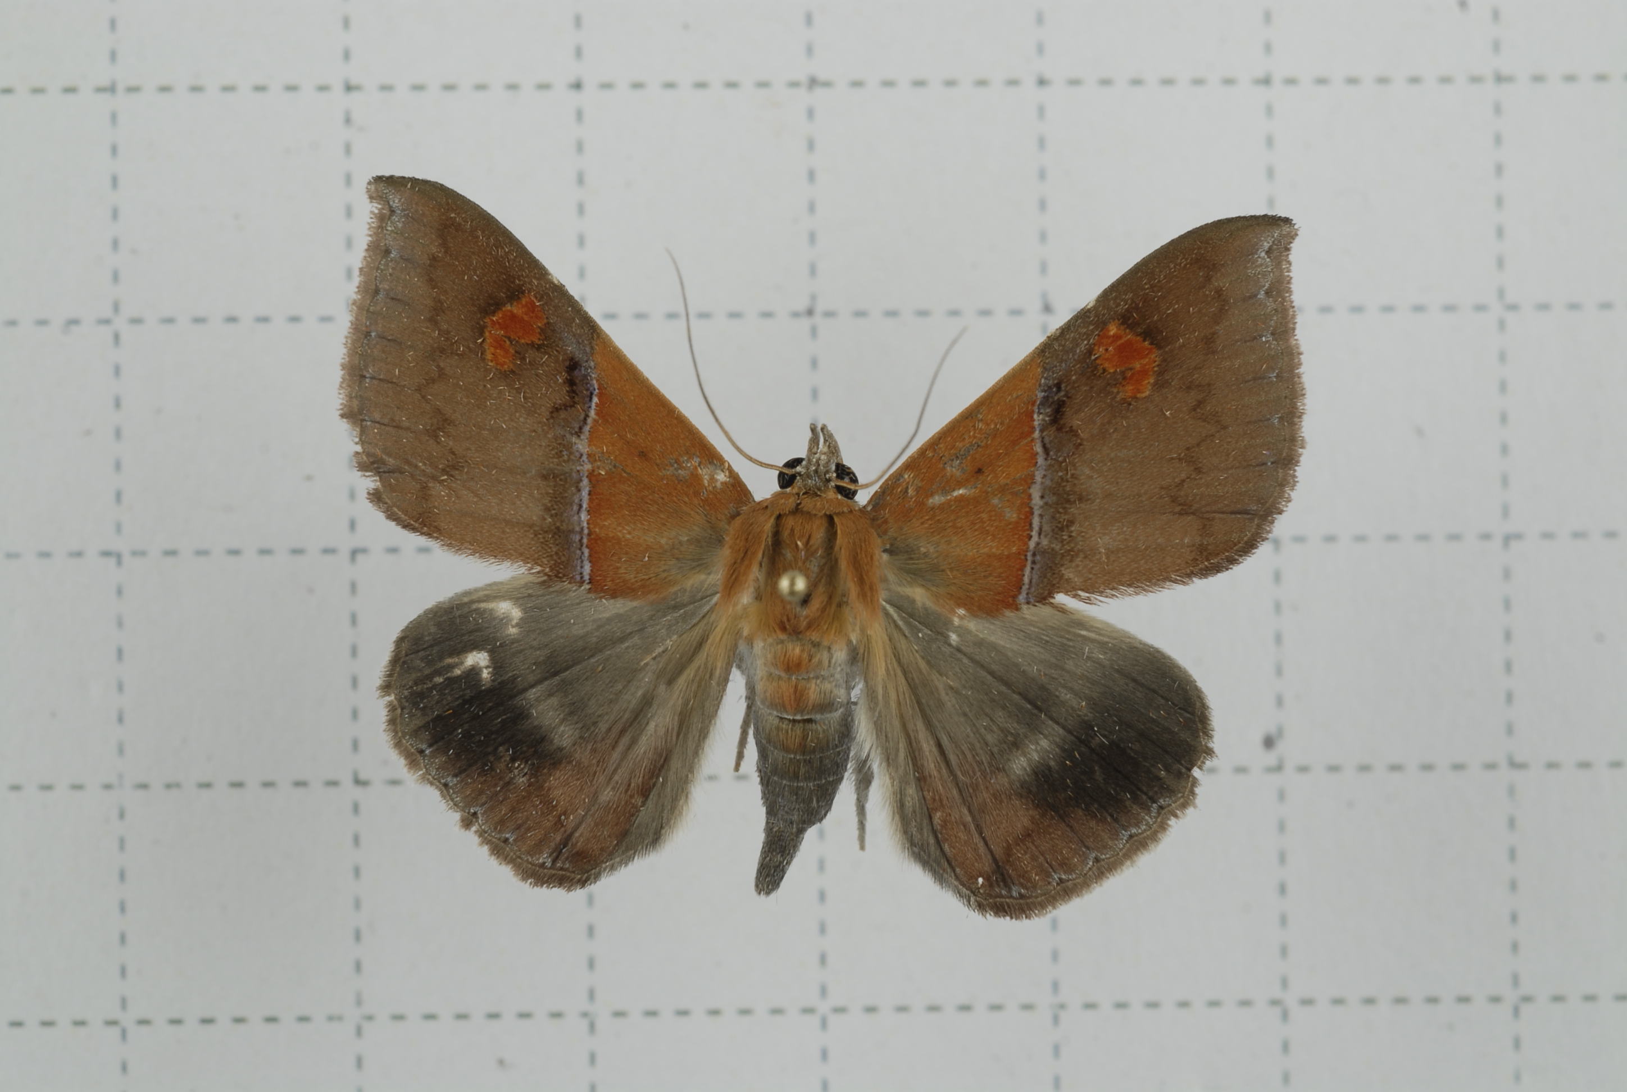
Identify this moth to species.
Sympis rufibasis
